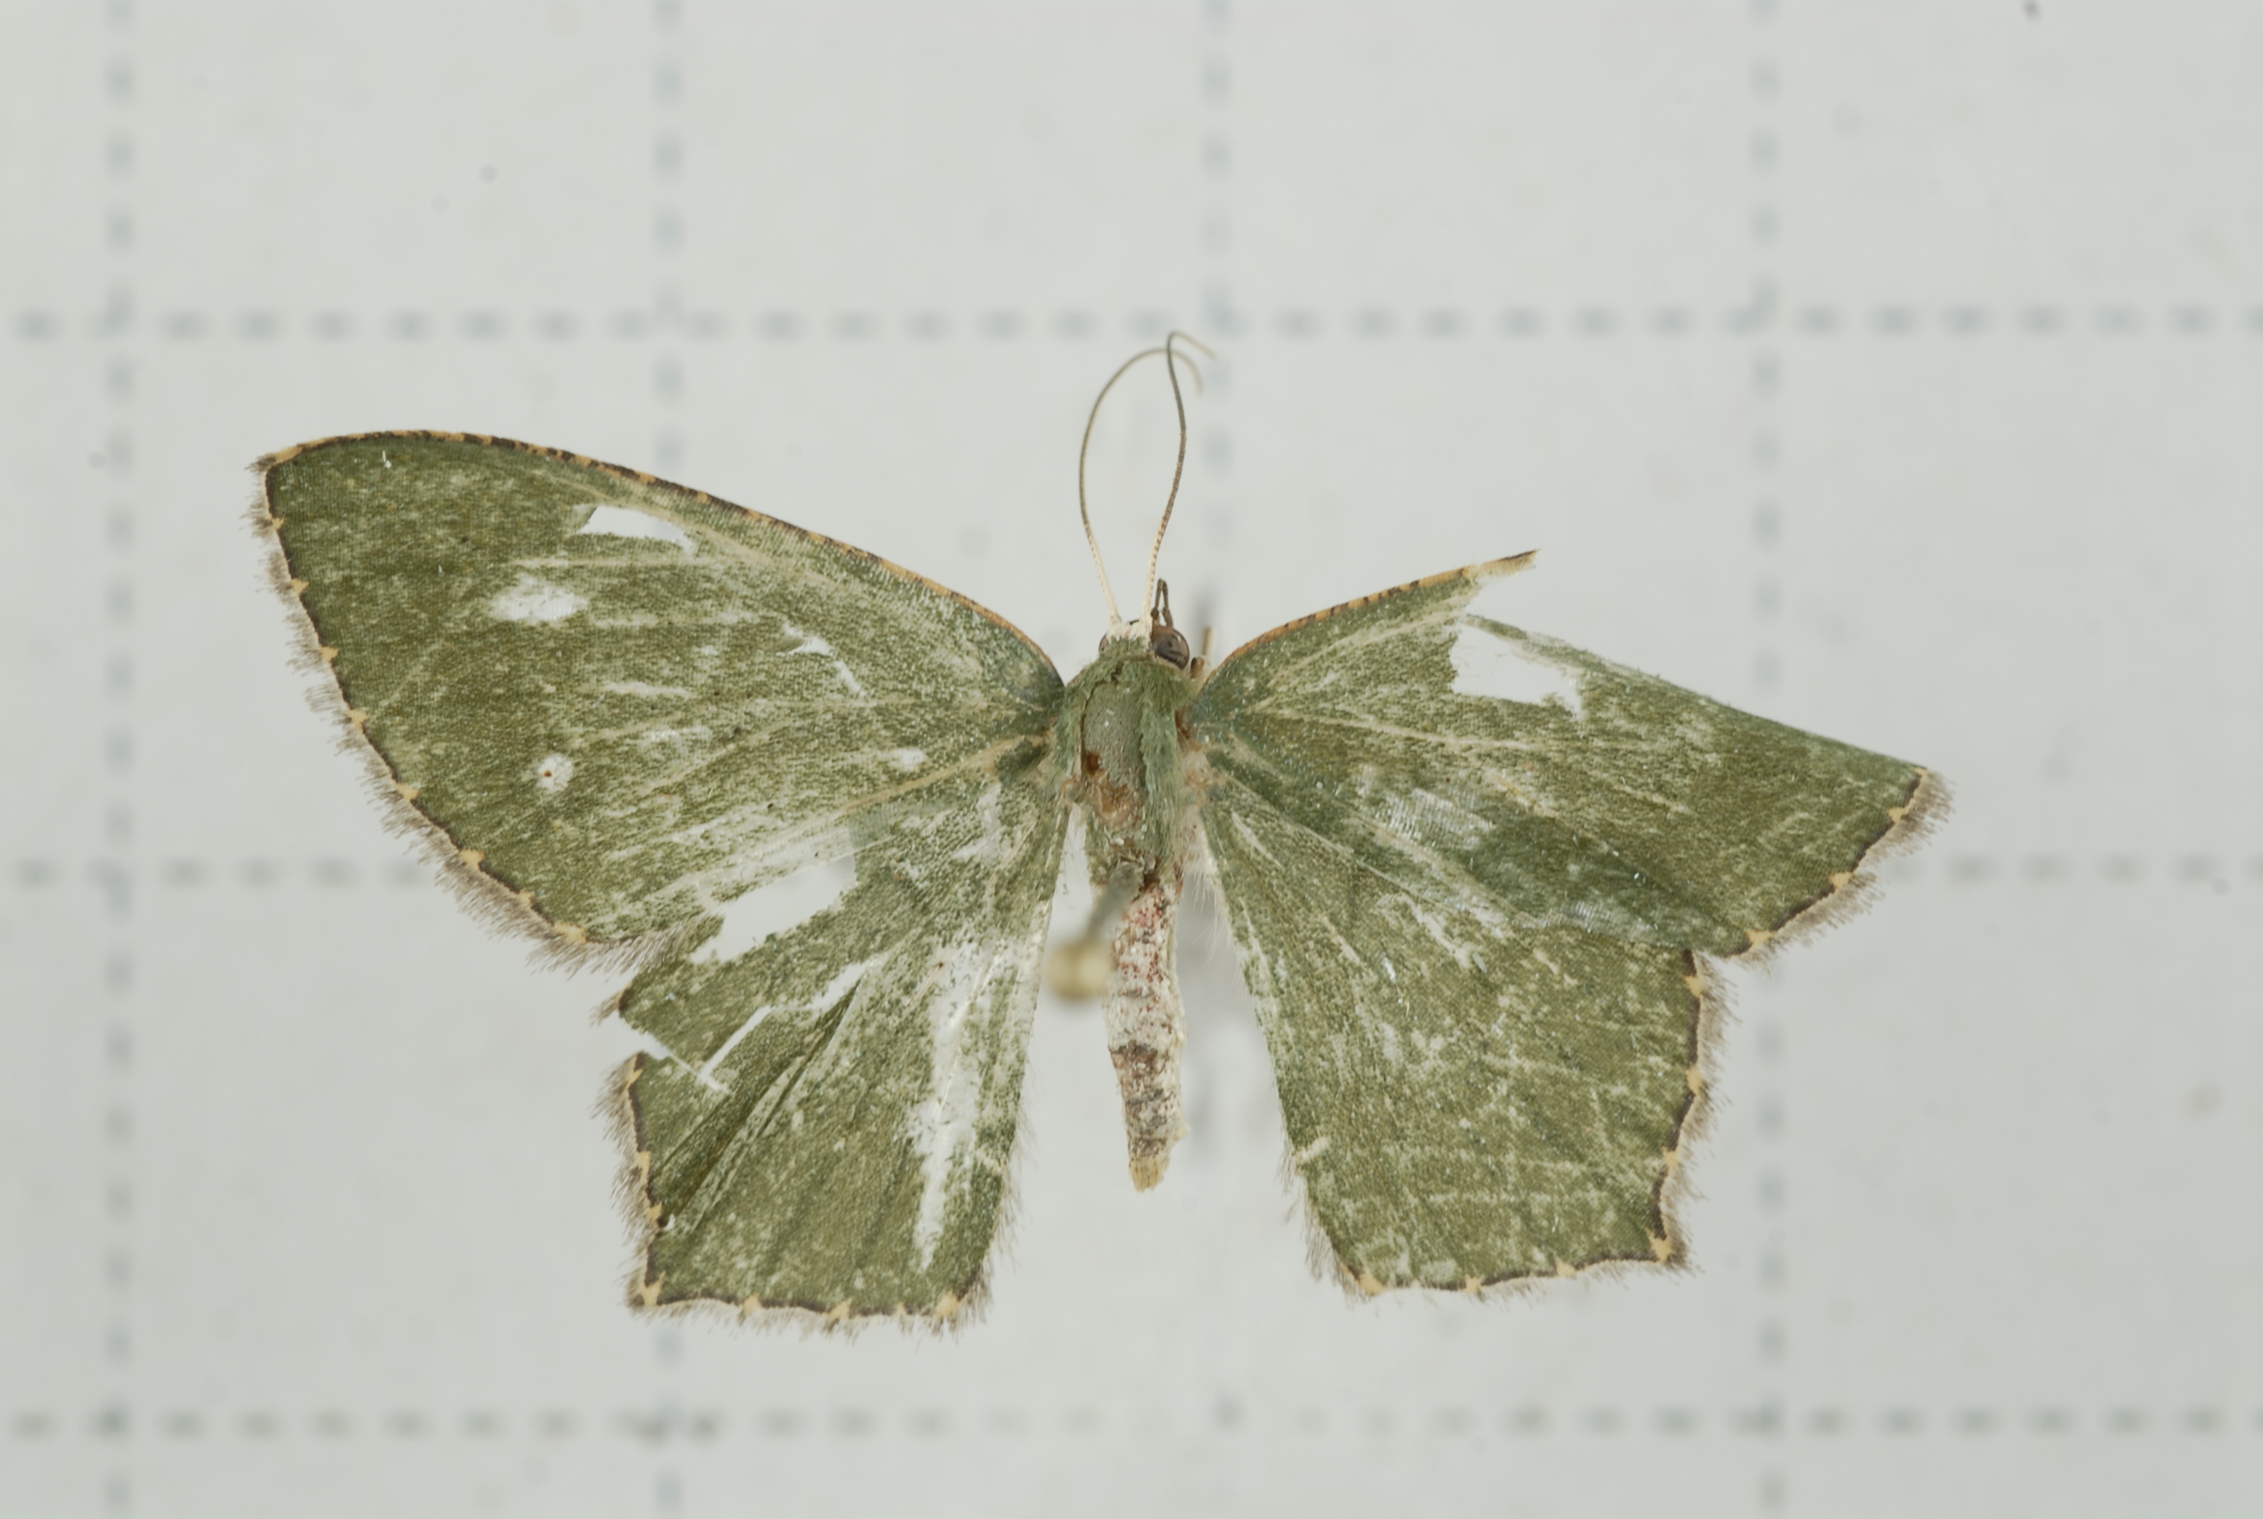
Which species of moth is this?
Hemithea pallidimunda
